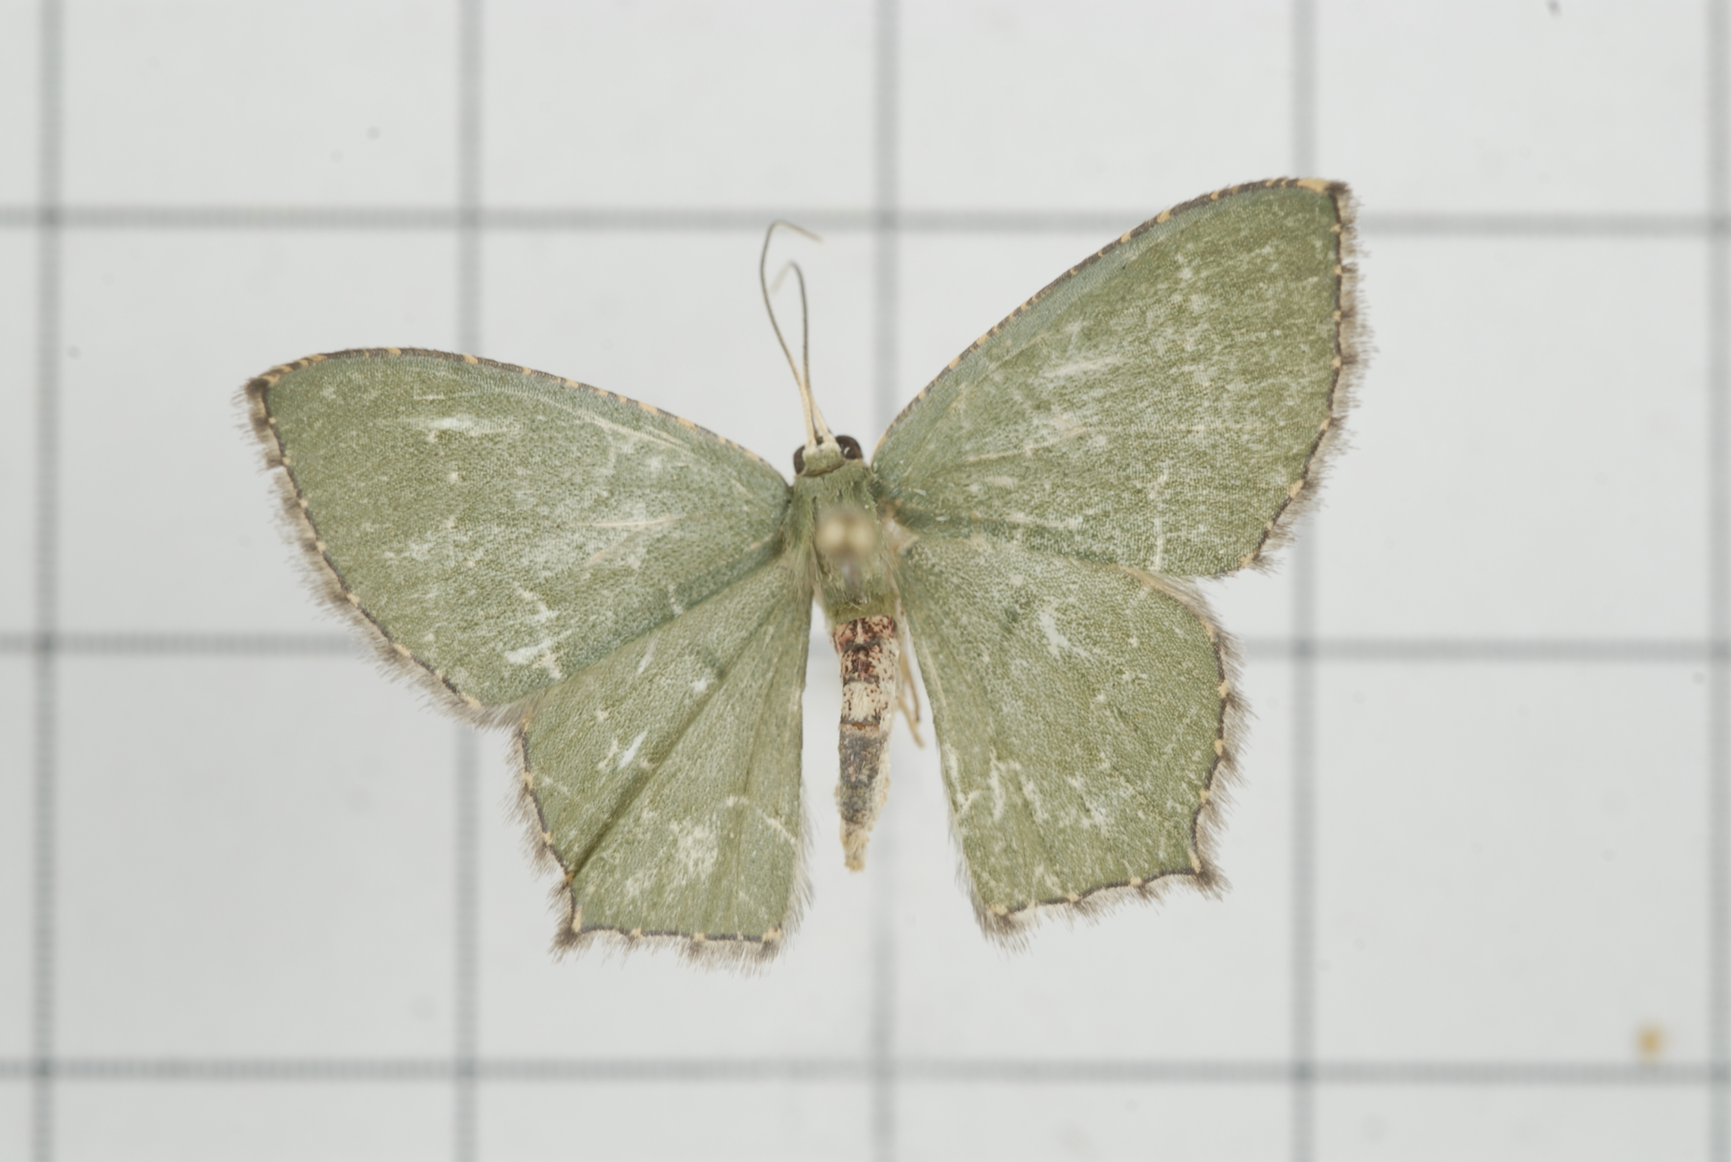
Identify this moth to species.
Hemithea tritonaria
